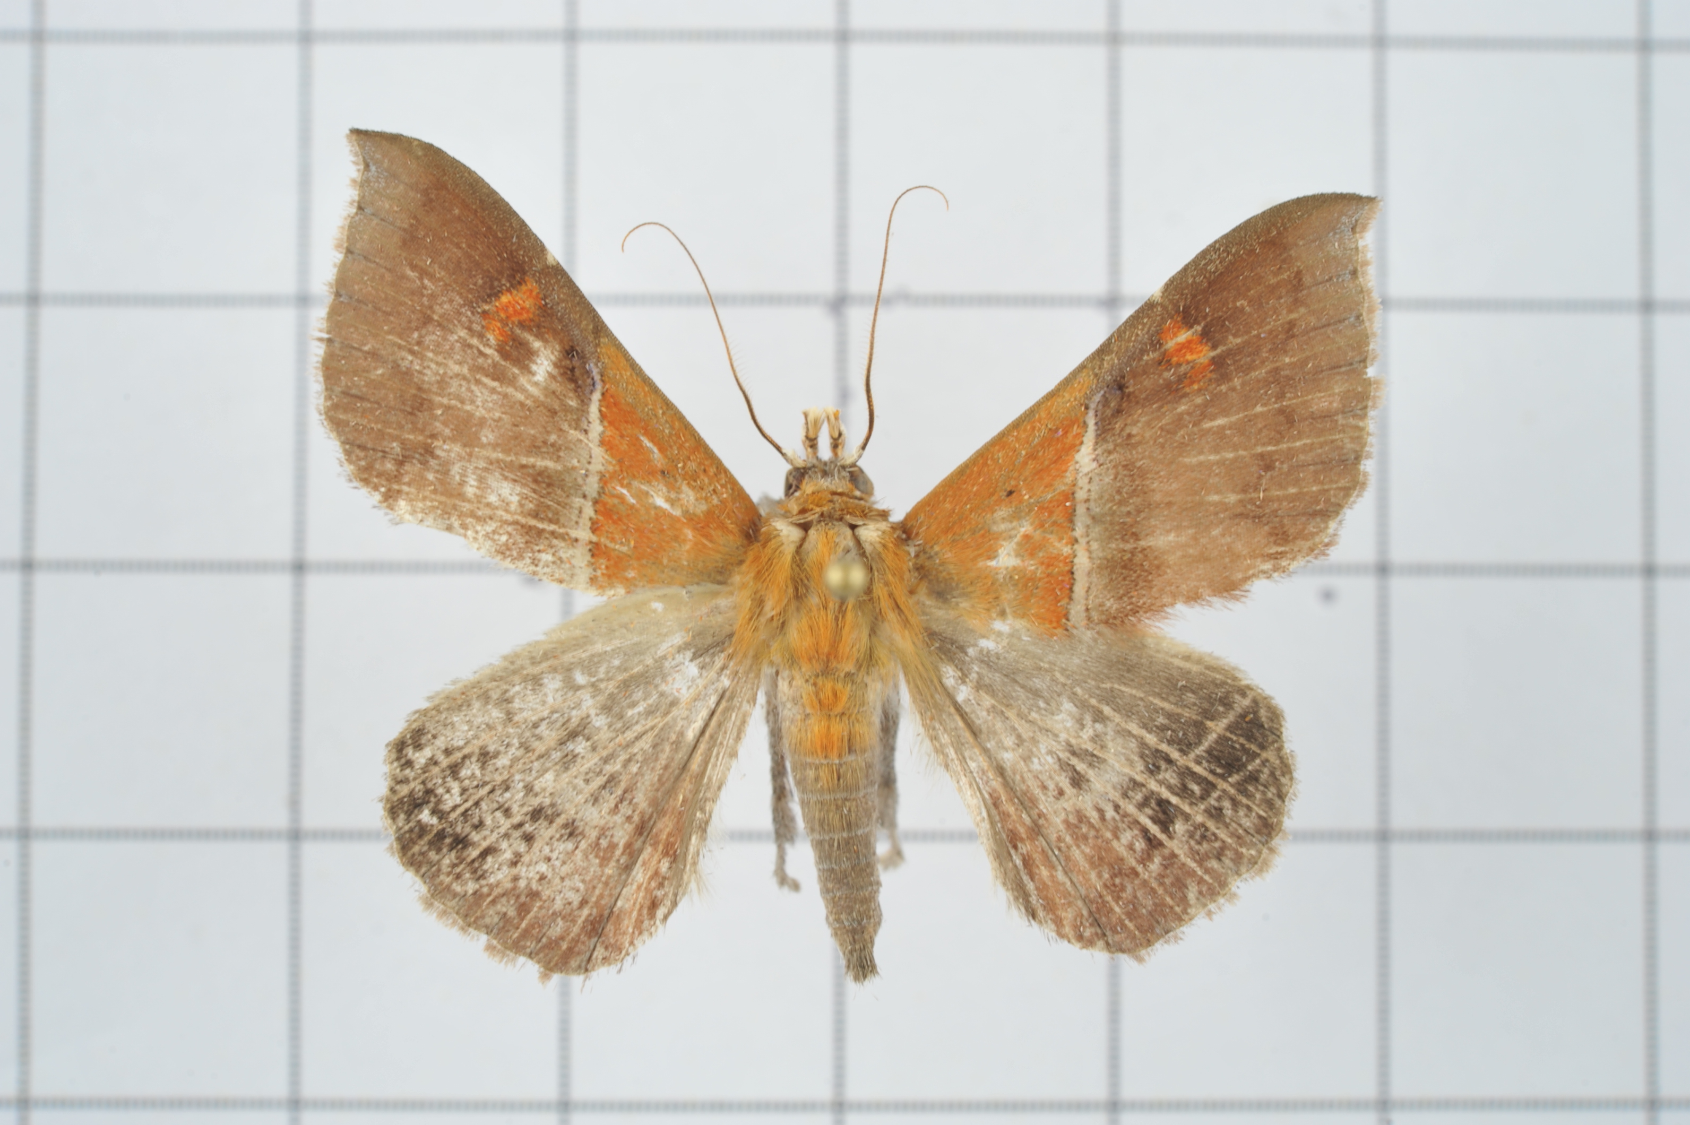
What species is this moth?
Sympis rufibasis
